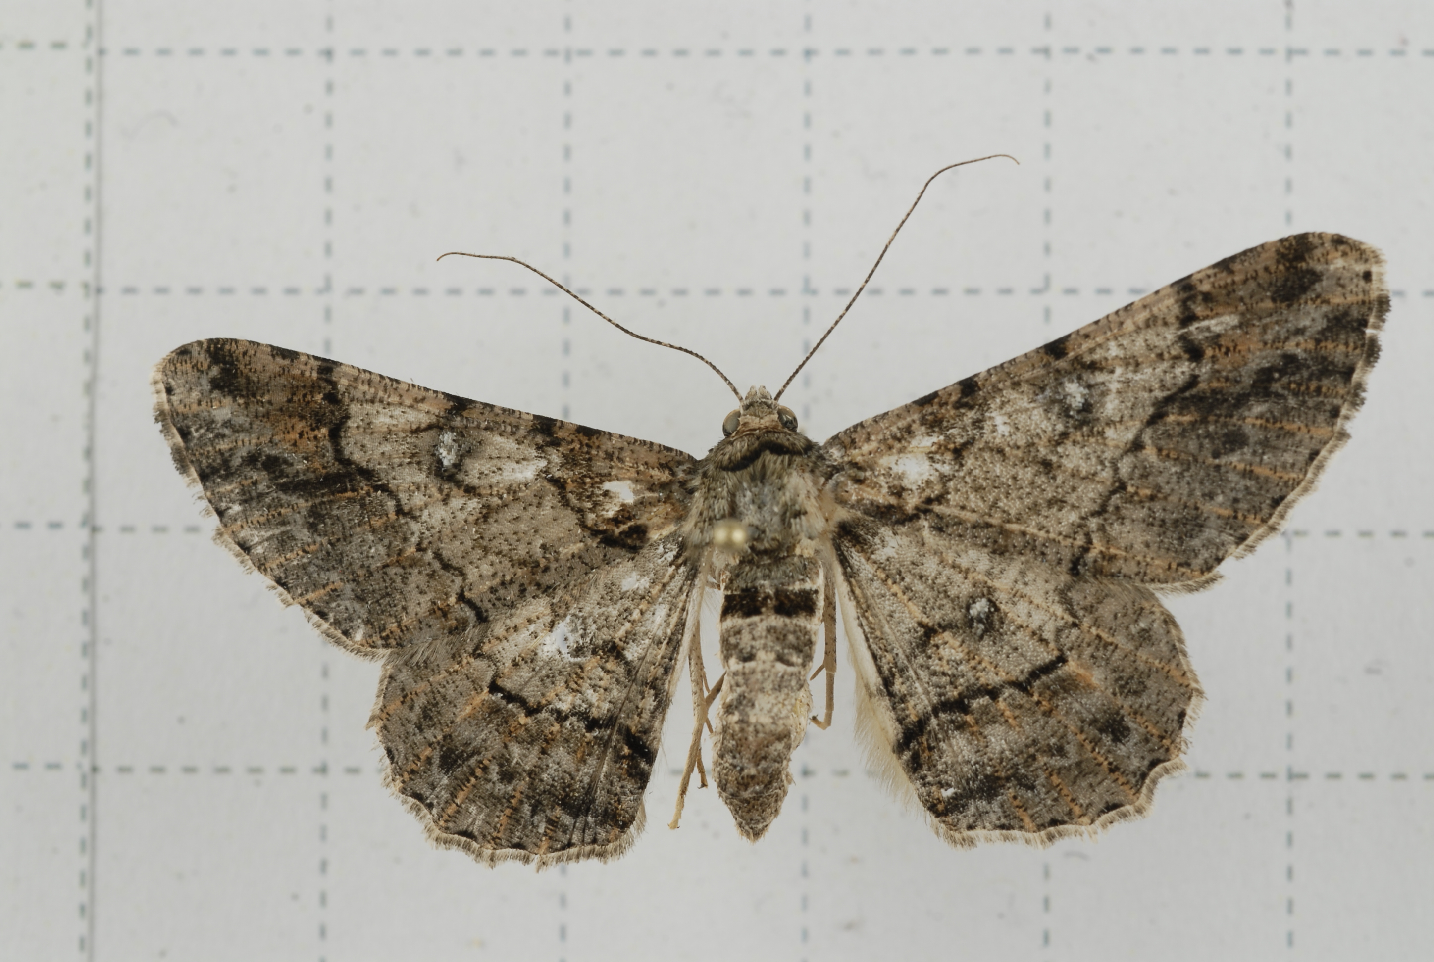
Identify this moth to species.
Cleora alienaria
